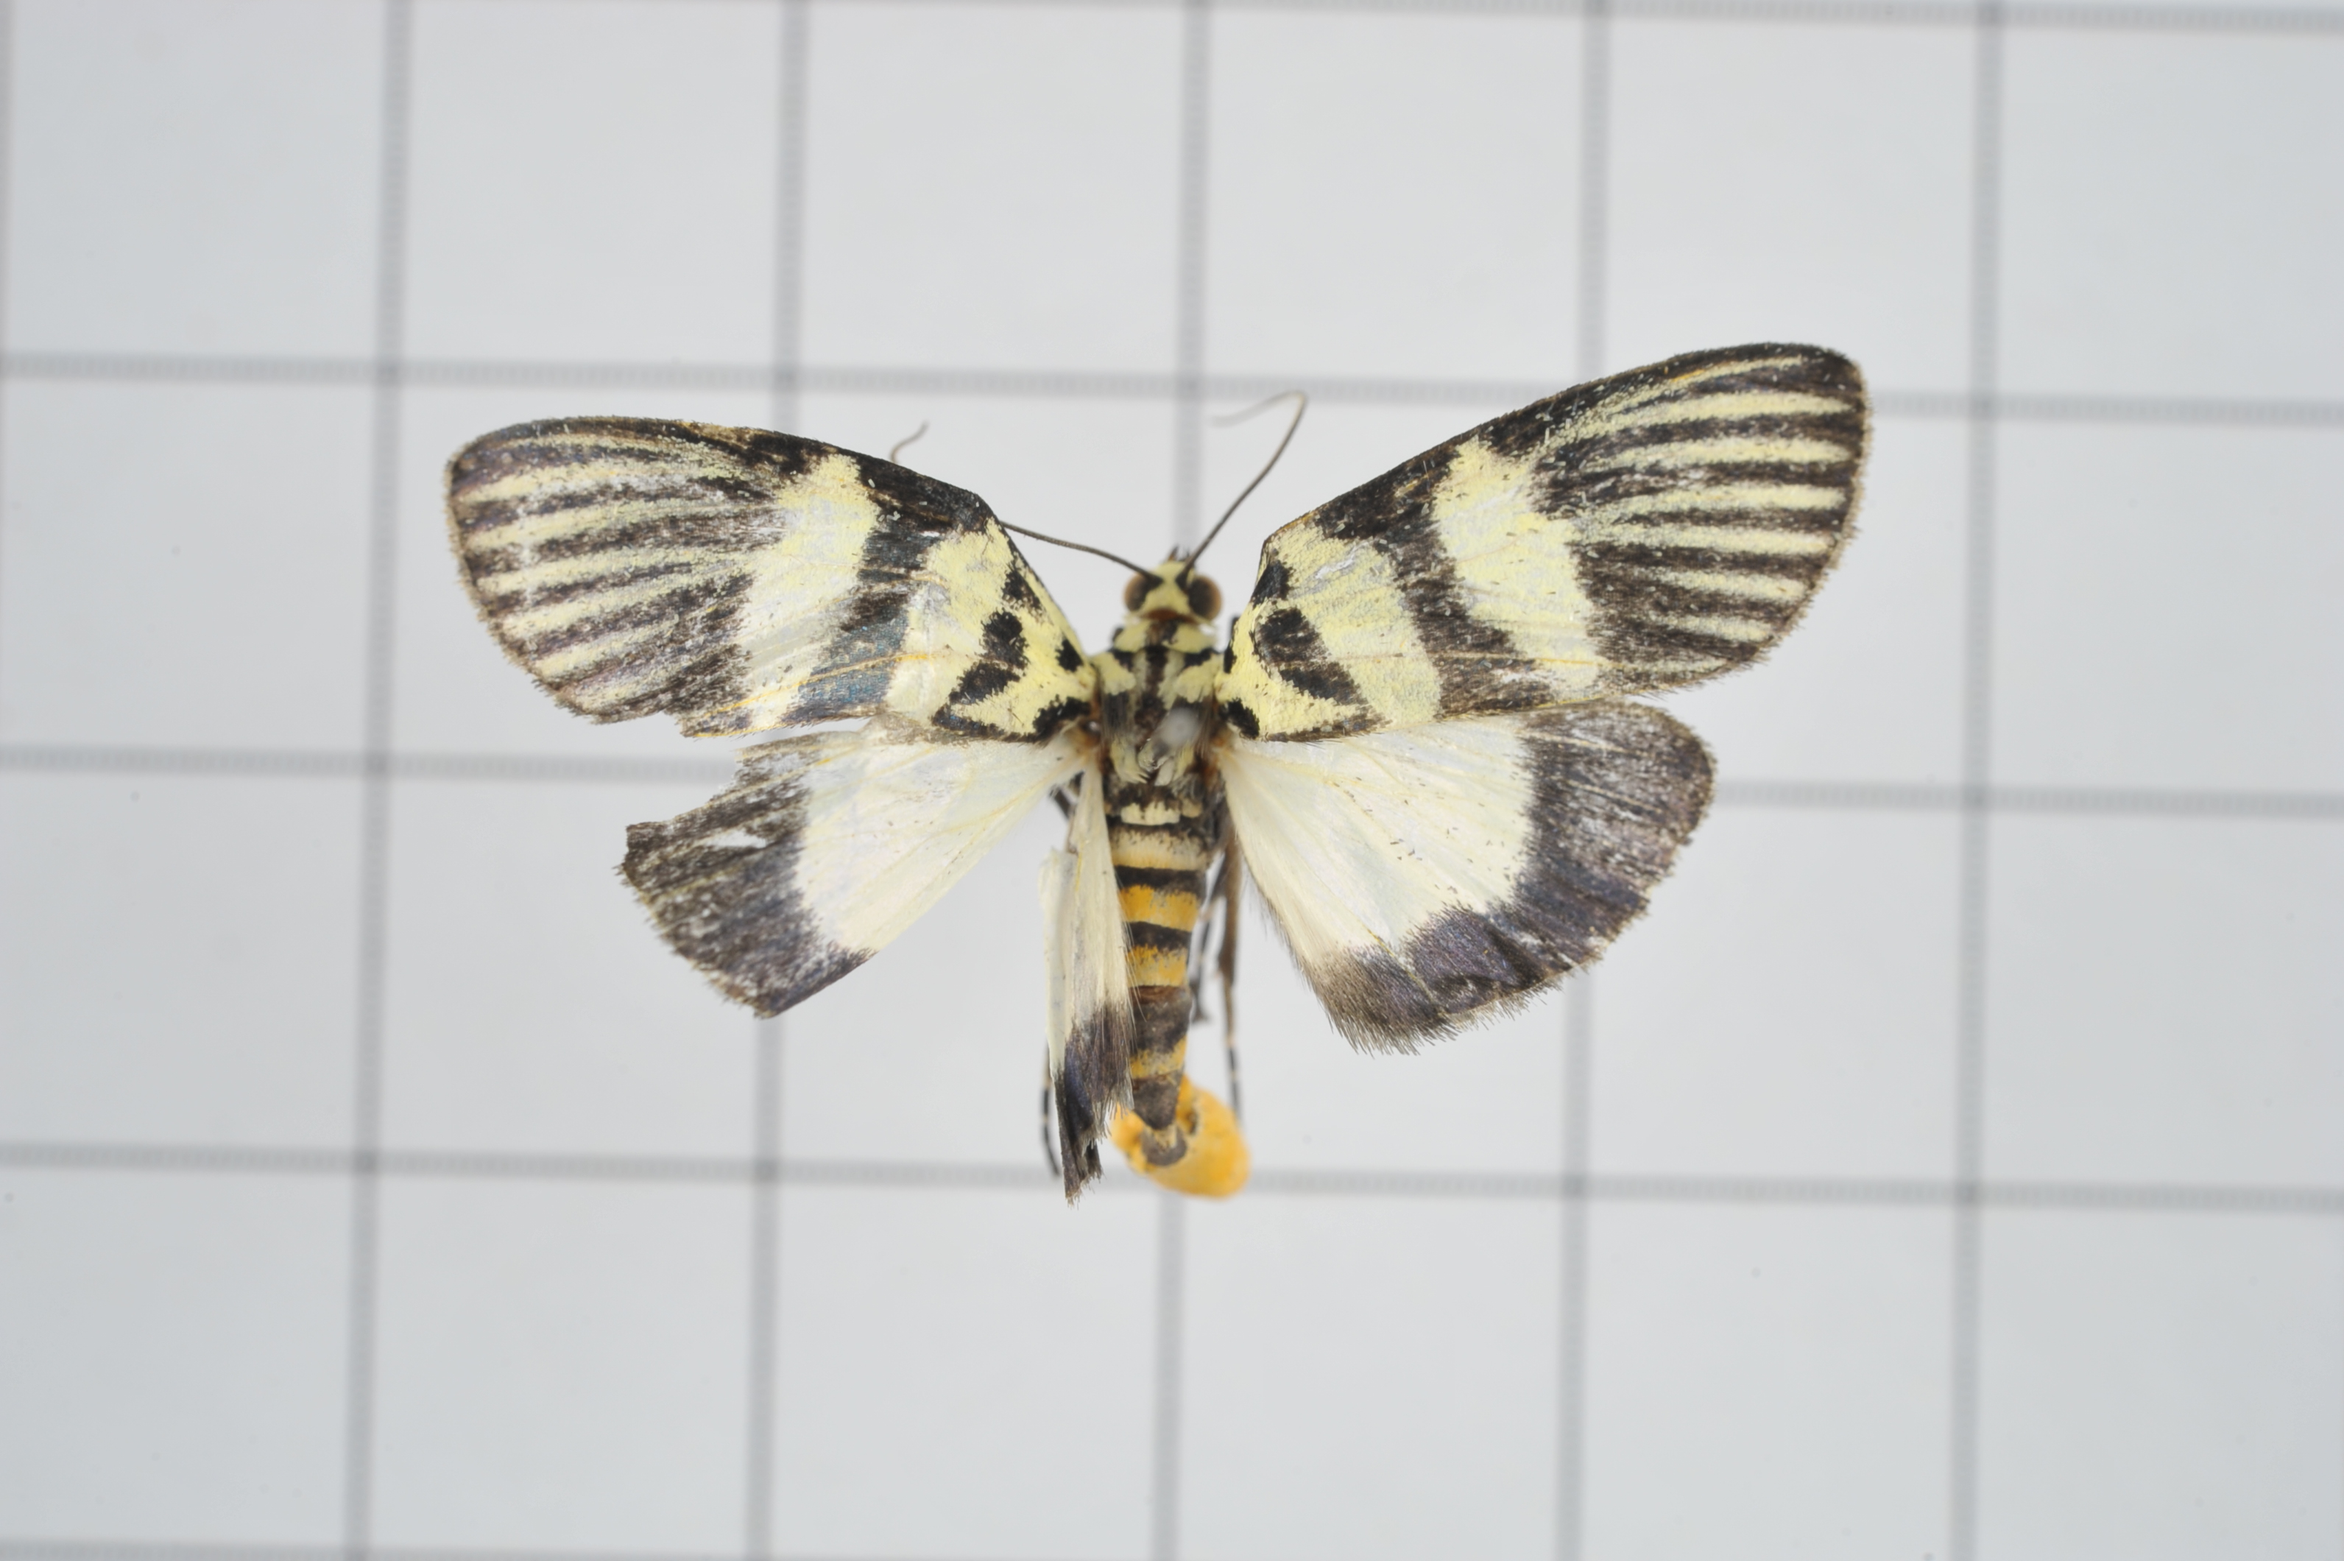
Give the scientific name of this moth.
Heortia vitessoides
